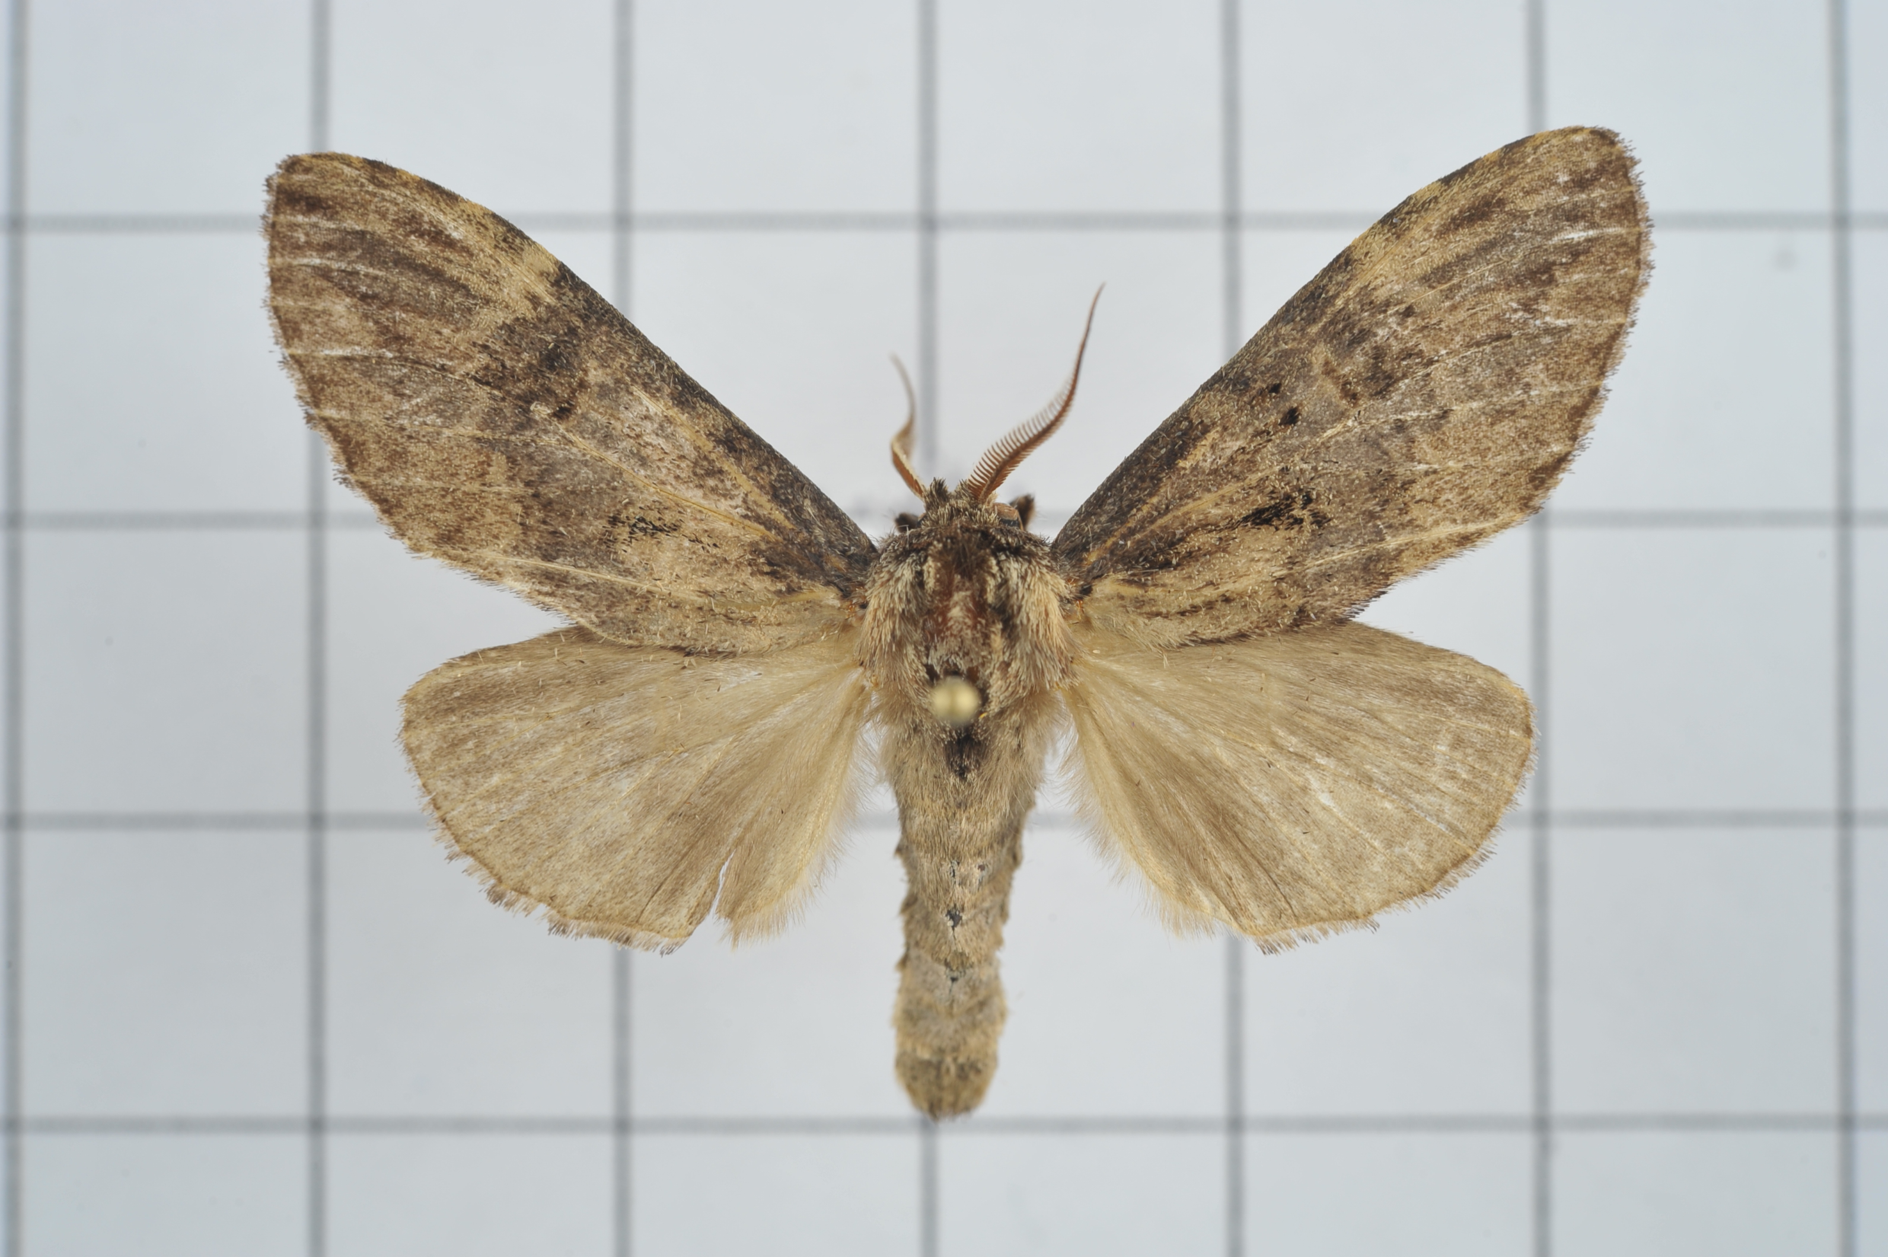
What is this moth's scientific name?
Allodontoides tenebrosa
